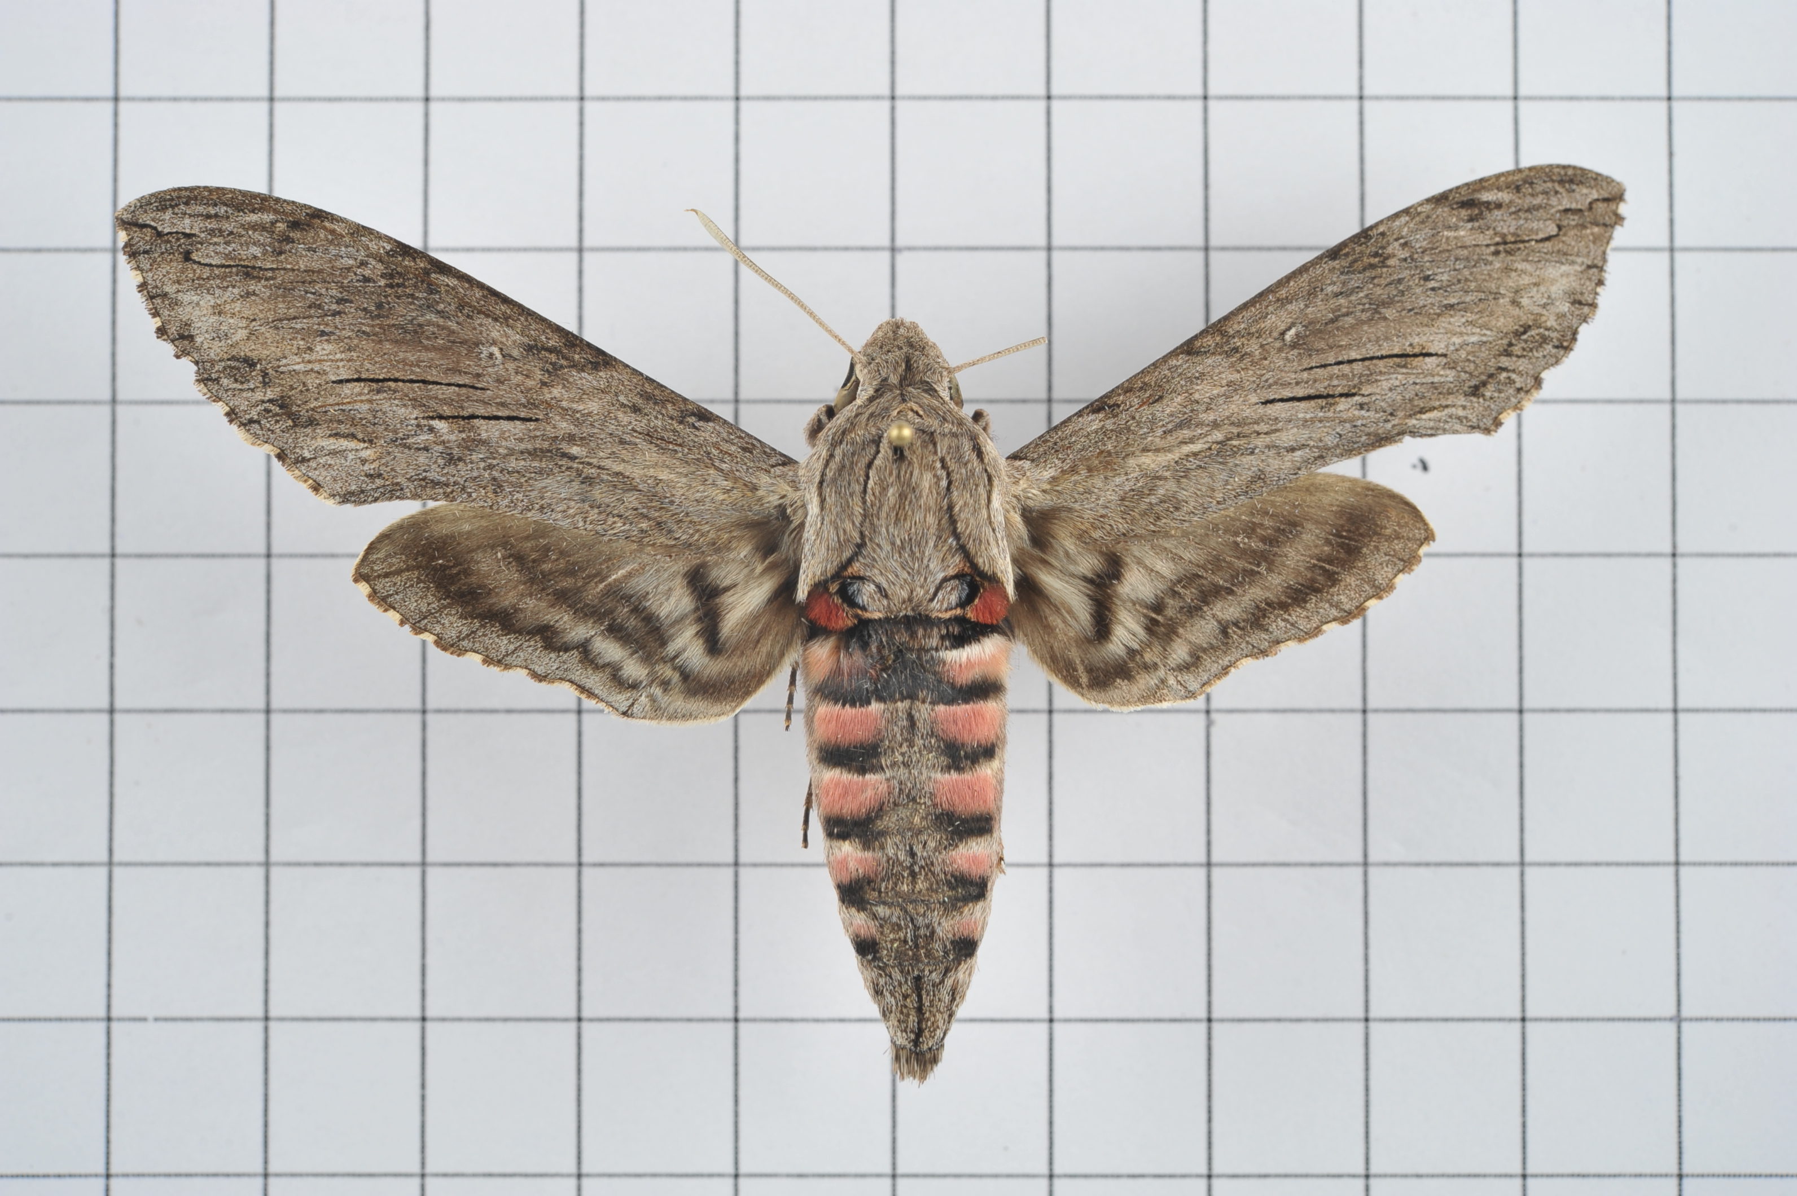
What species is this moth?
Agrius convolvuli
